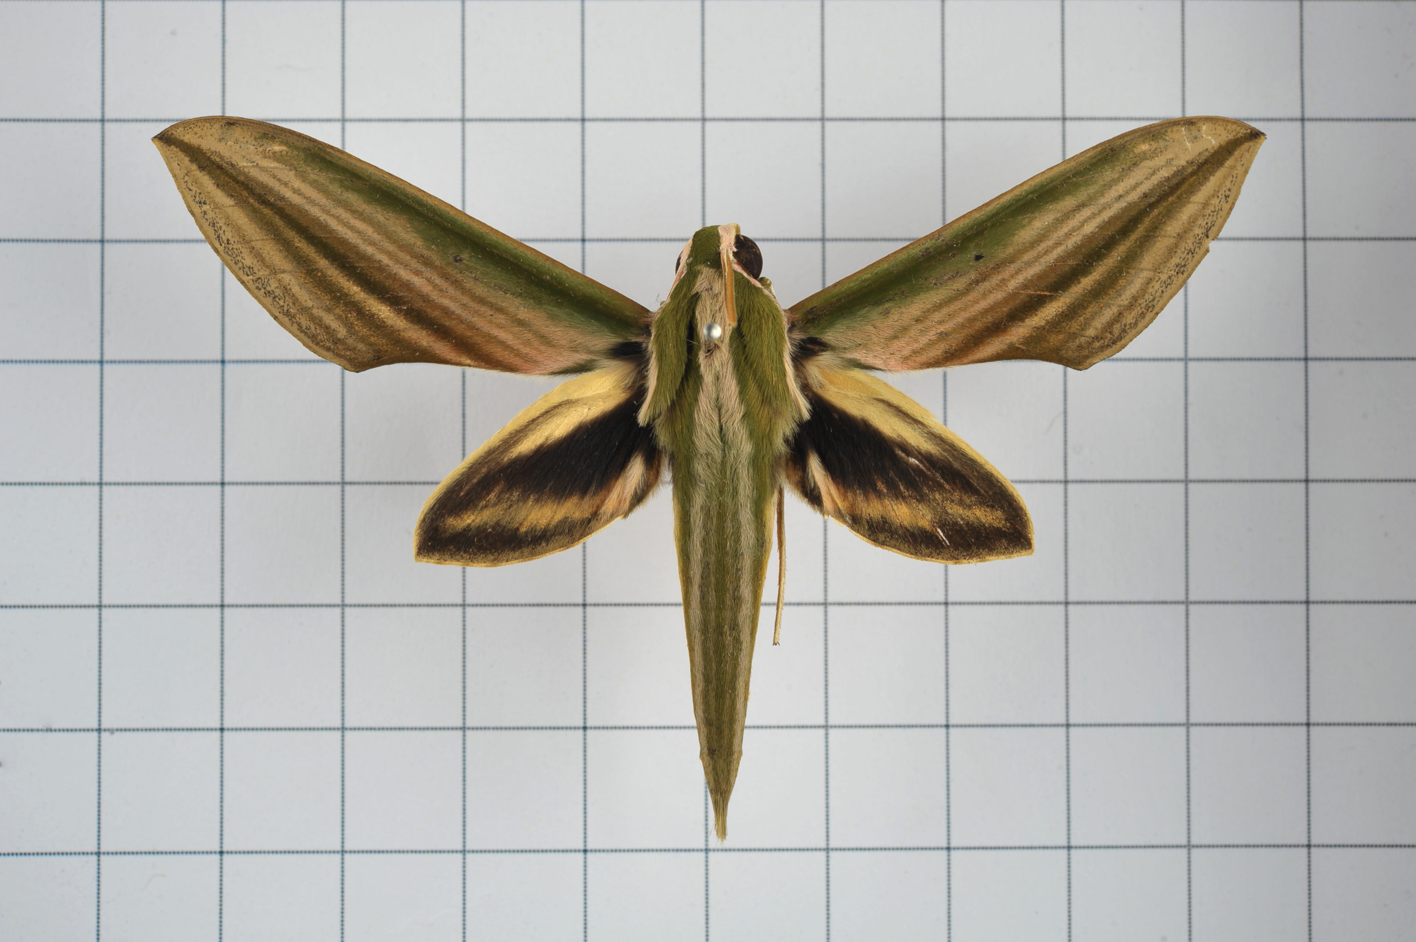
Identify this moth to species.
Cechetra lineosa
